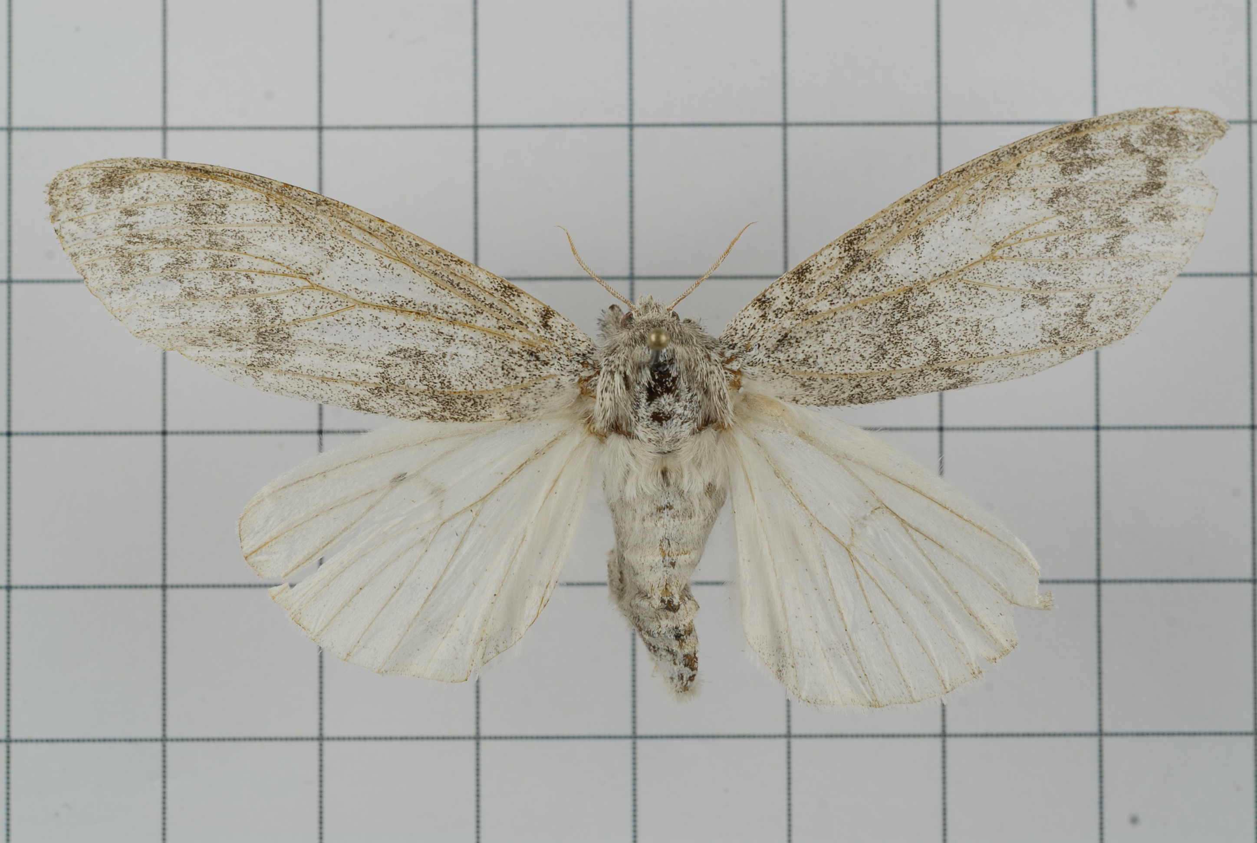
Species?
Calliteara horishanella
